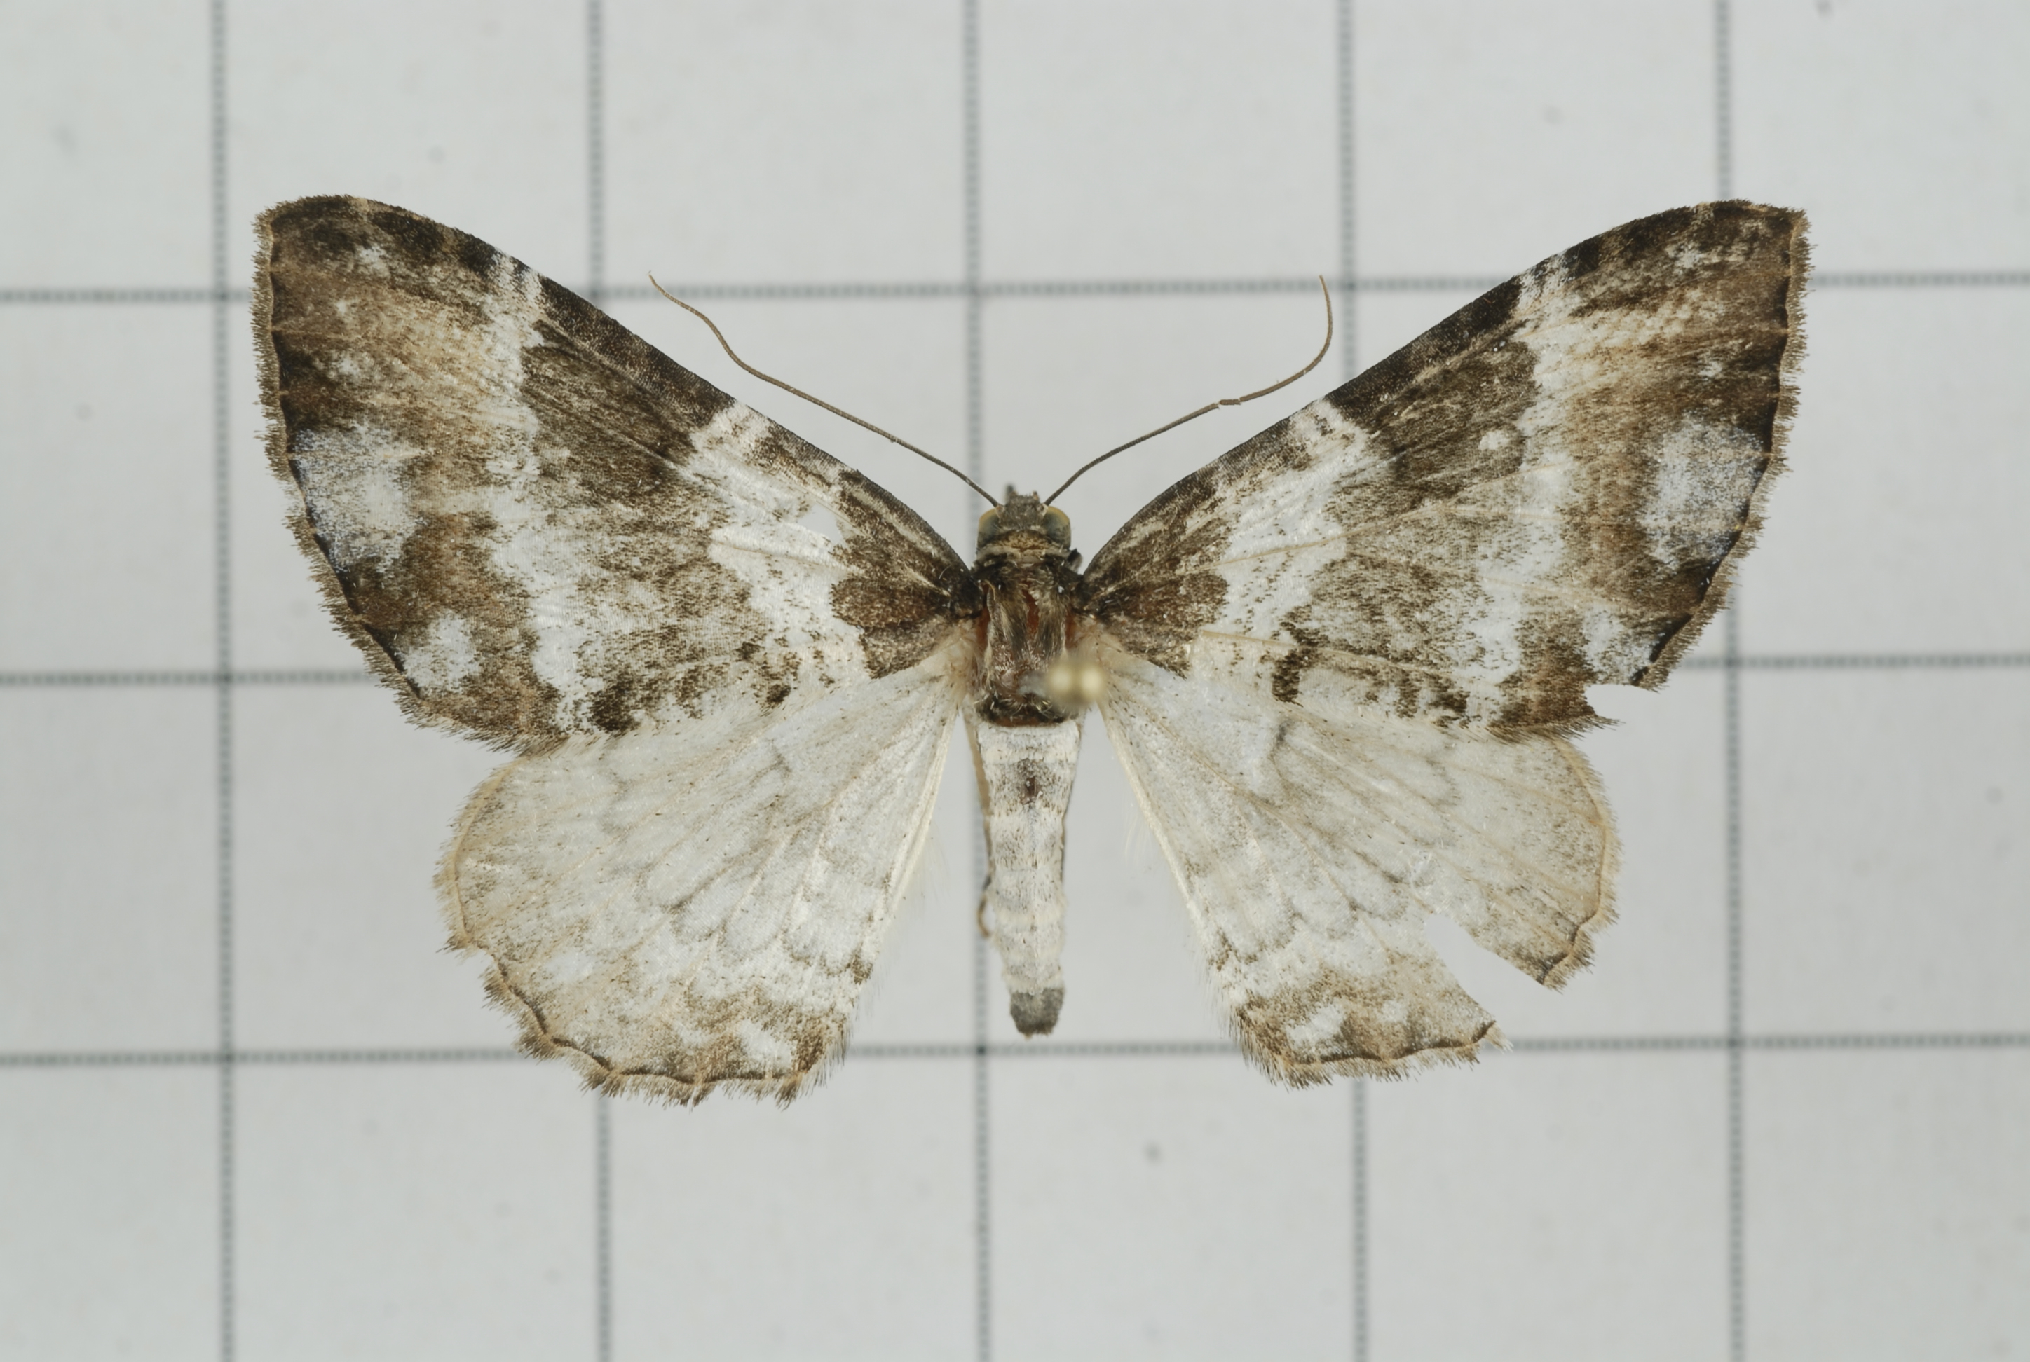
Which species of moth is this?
Melanthia catenaria mesozona
